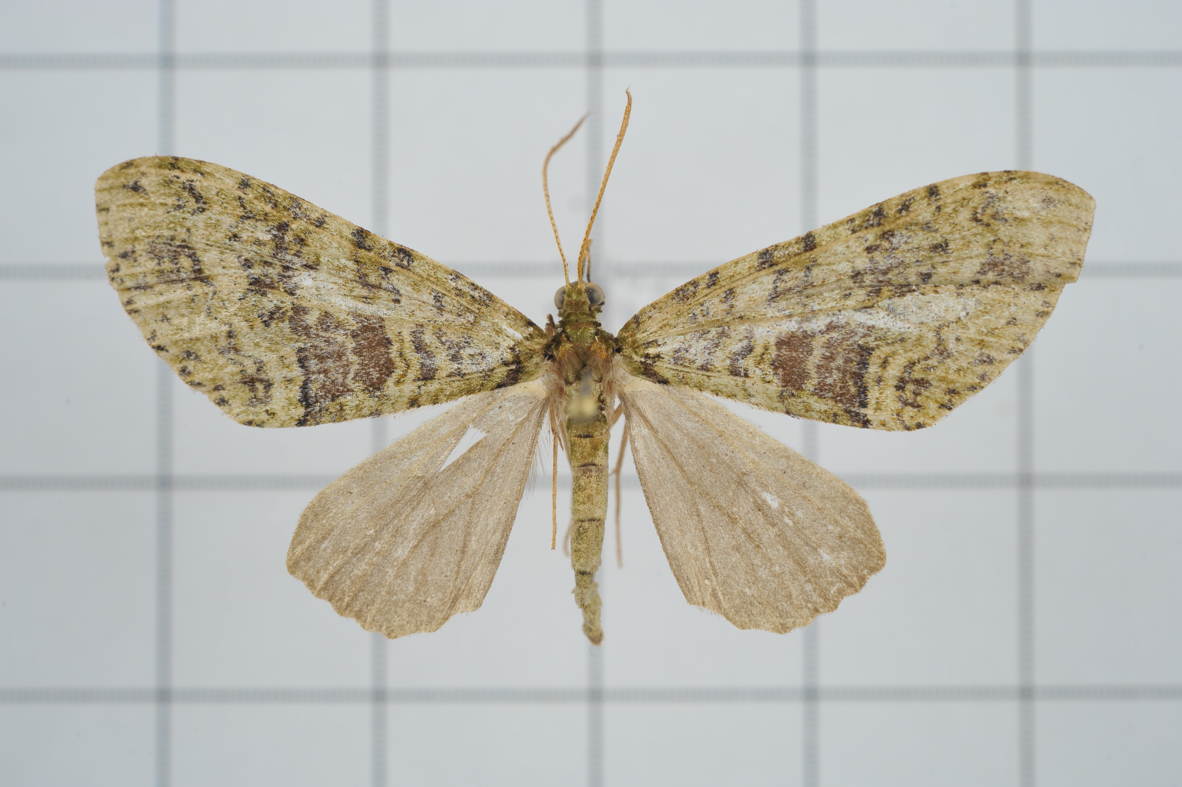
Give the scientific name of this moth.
Hypocometa clauda
